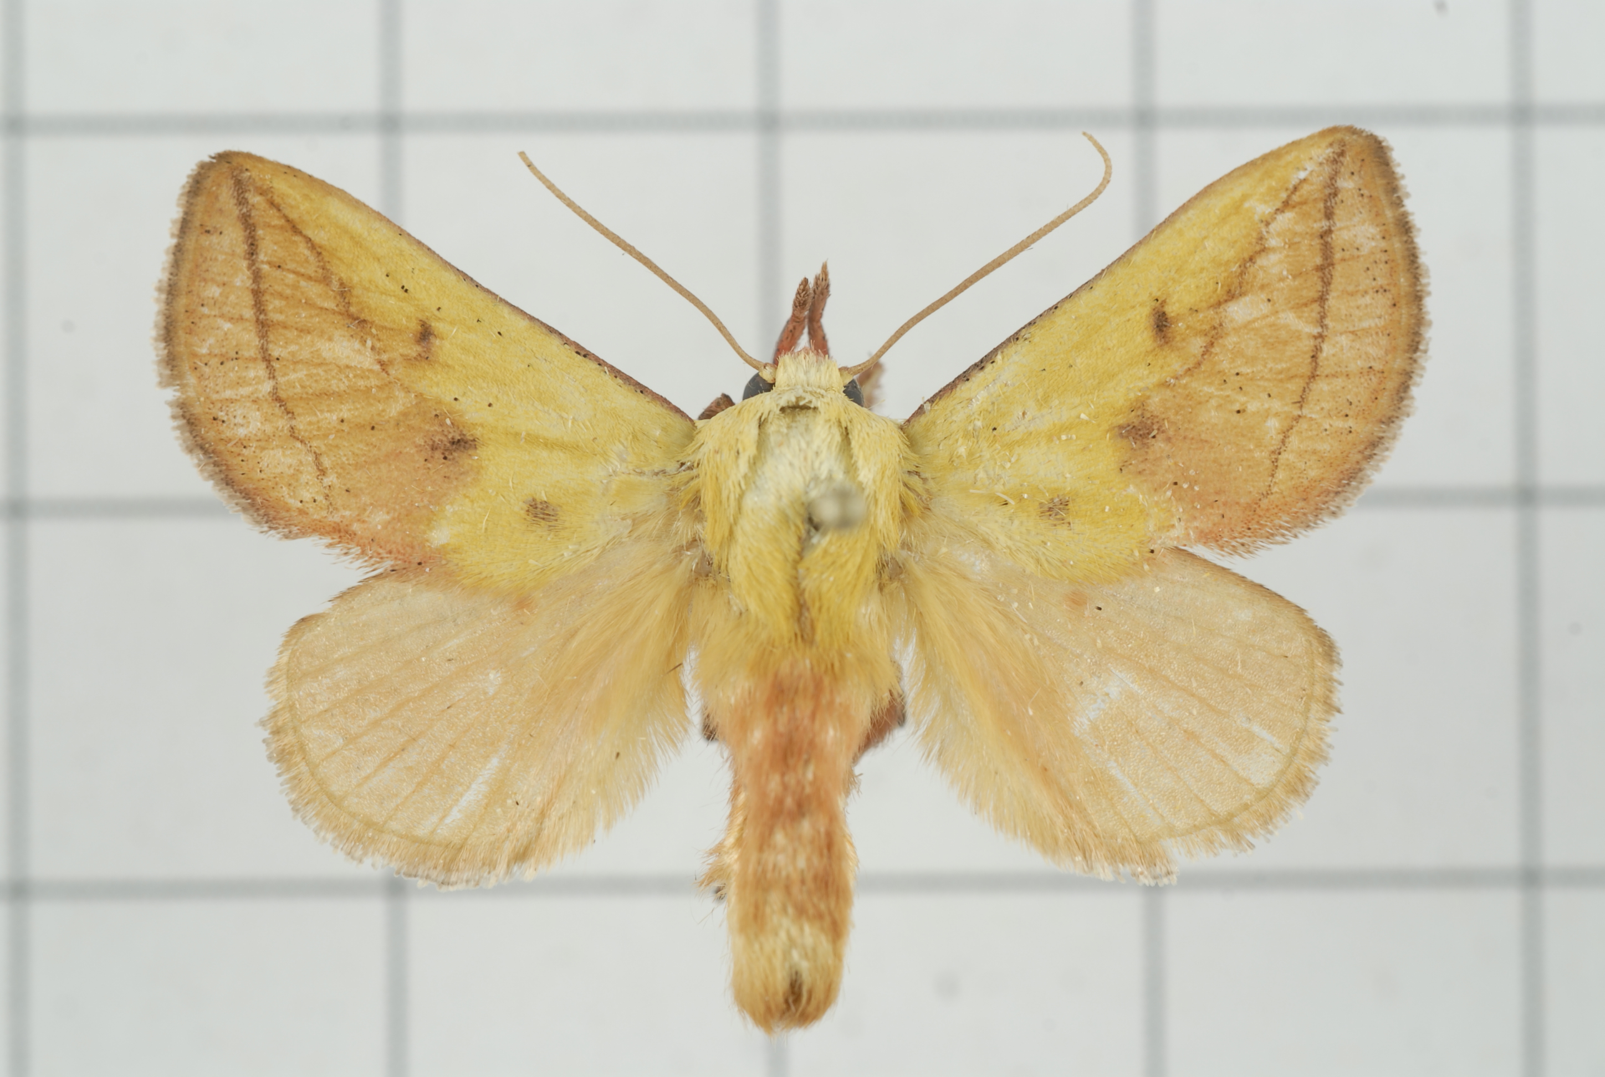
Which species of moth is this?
Monema rubriceps
